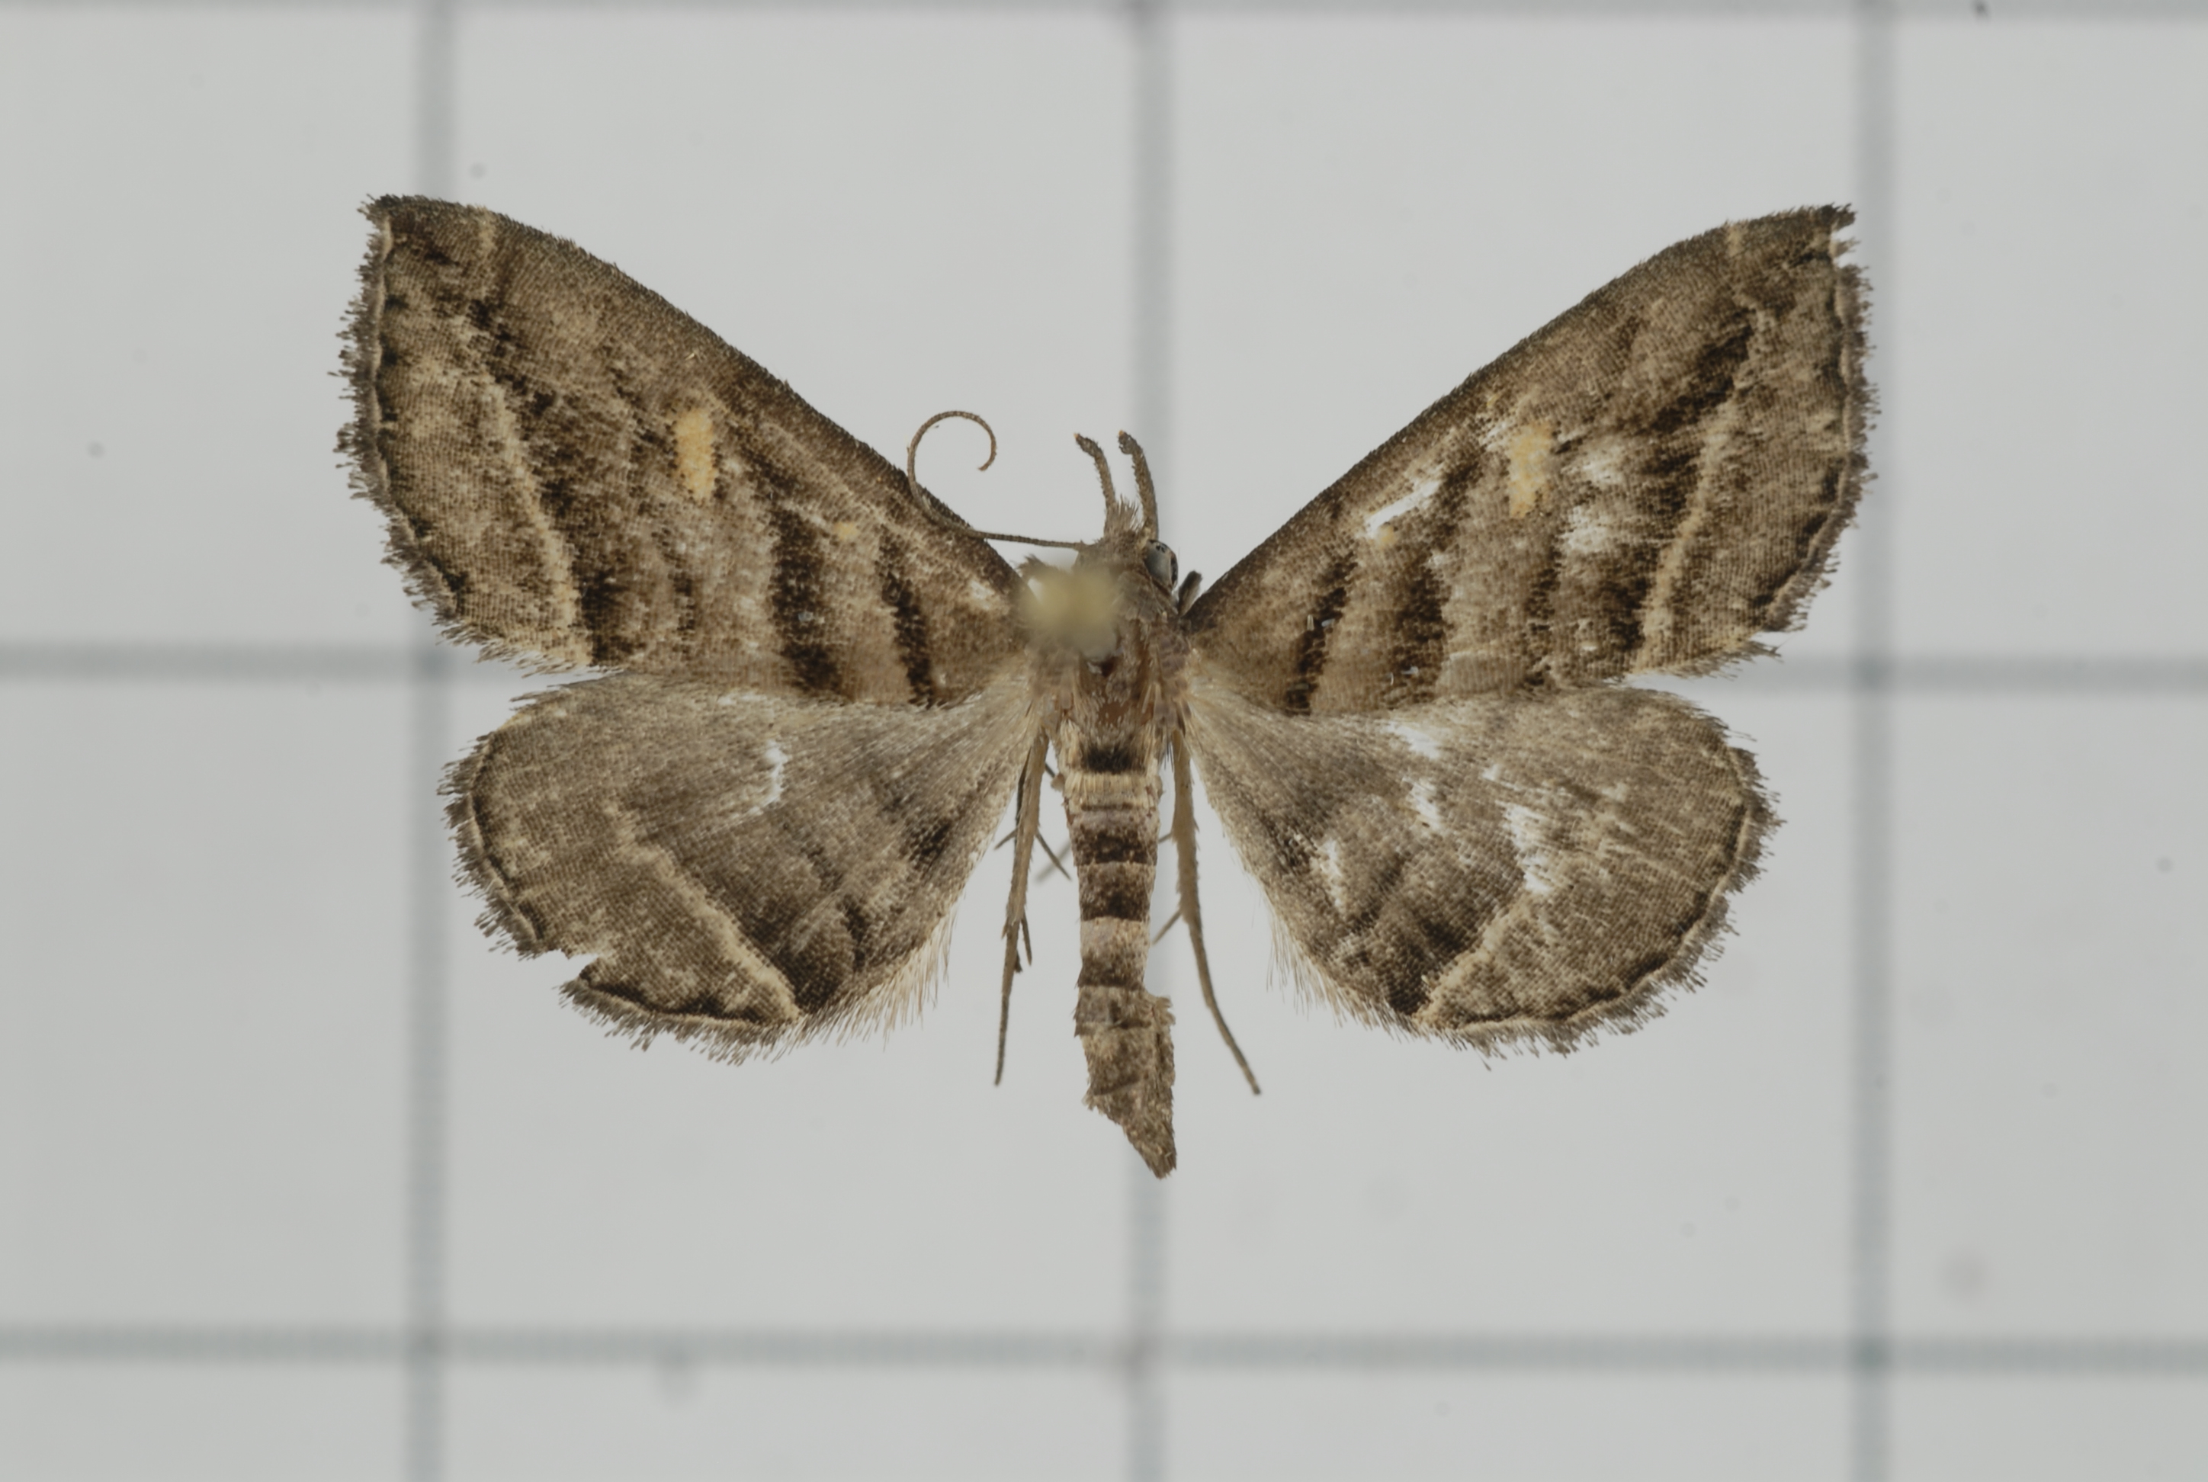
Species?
Paracolax pryeri
